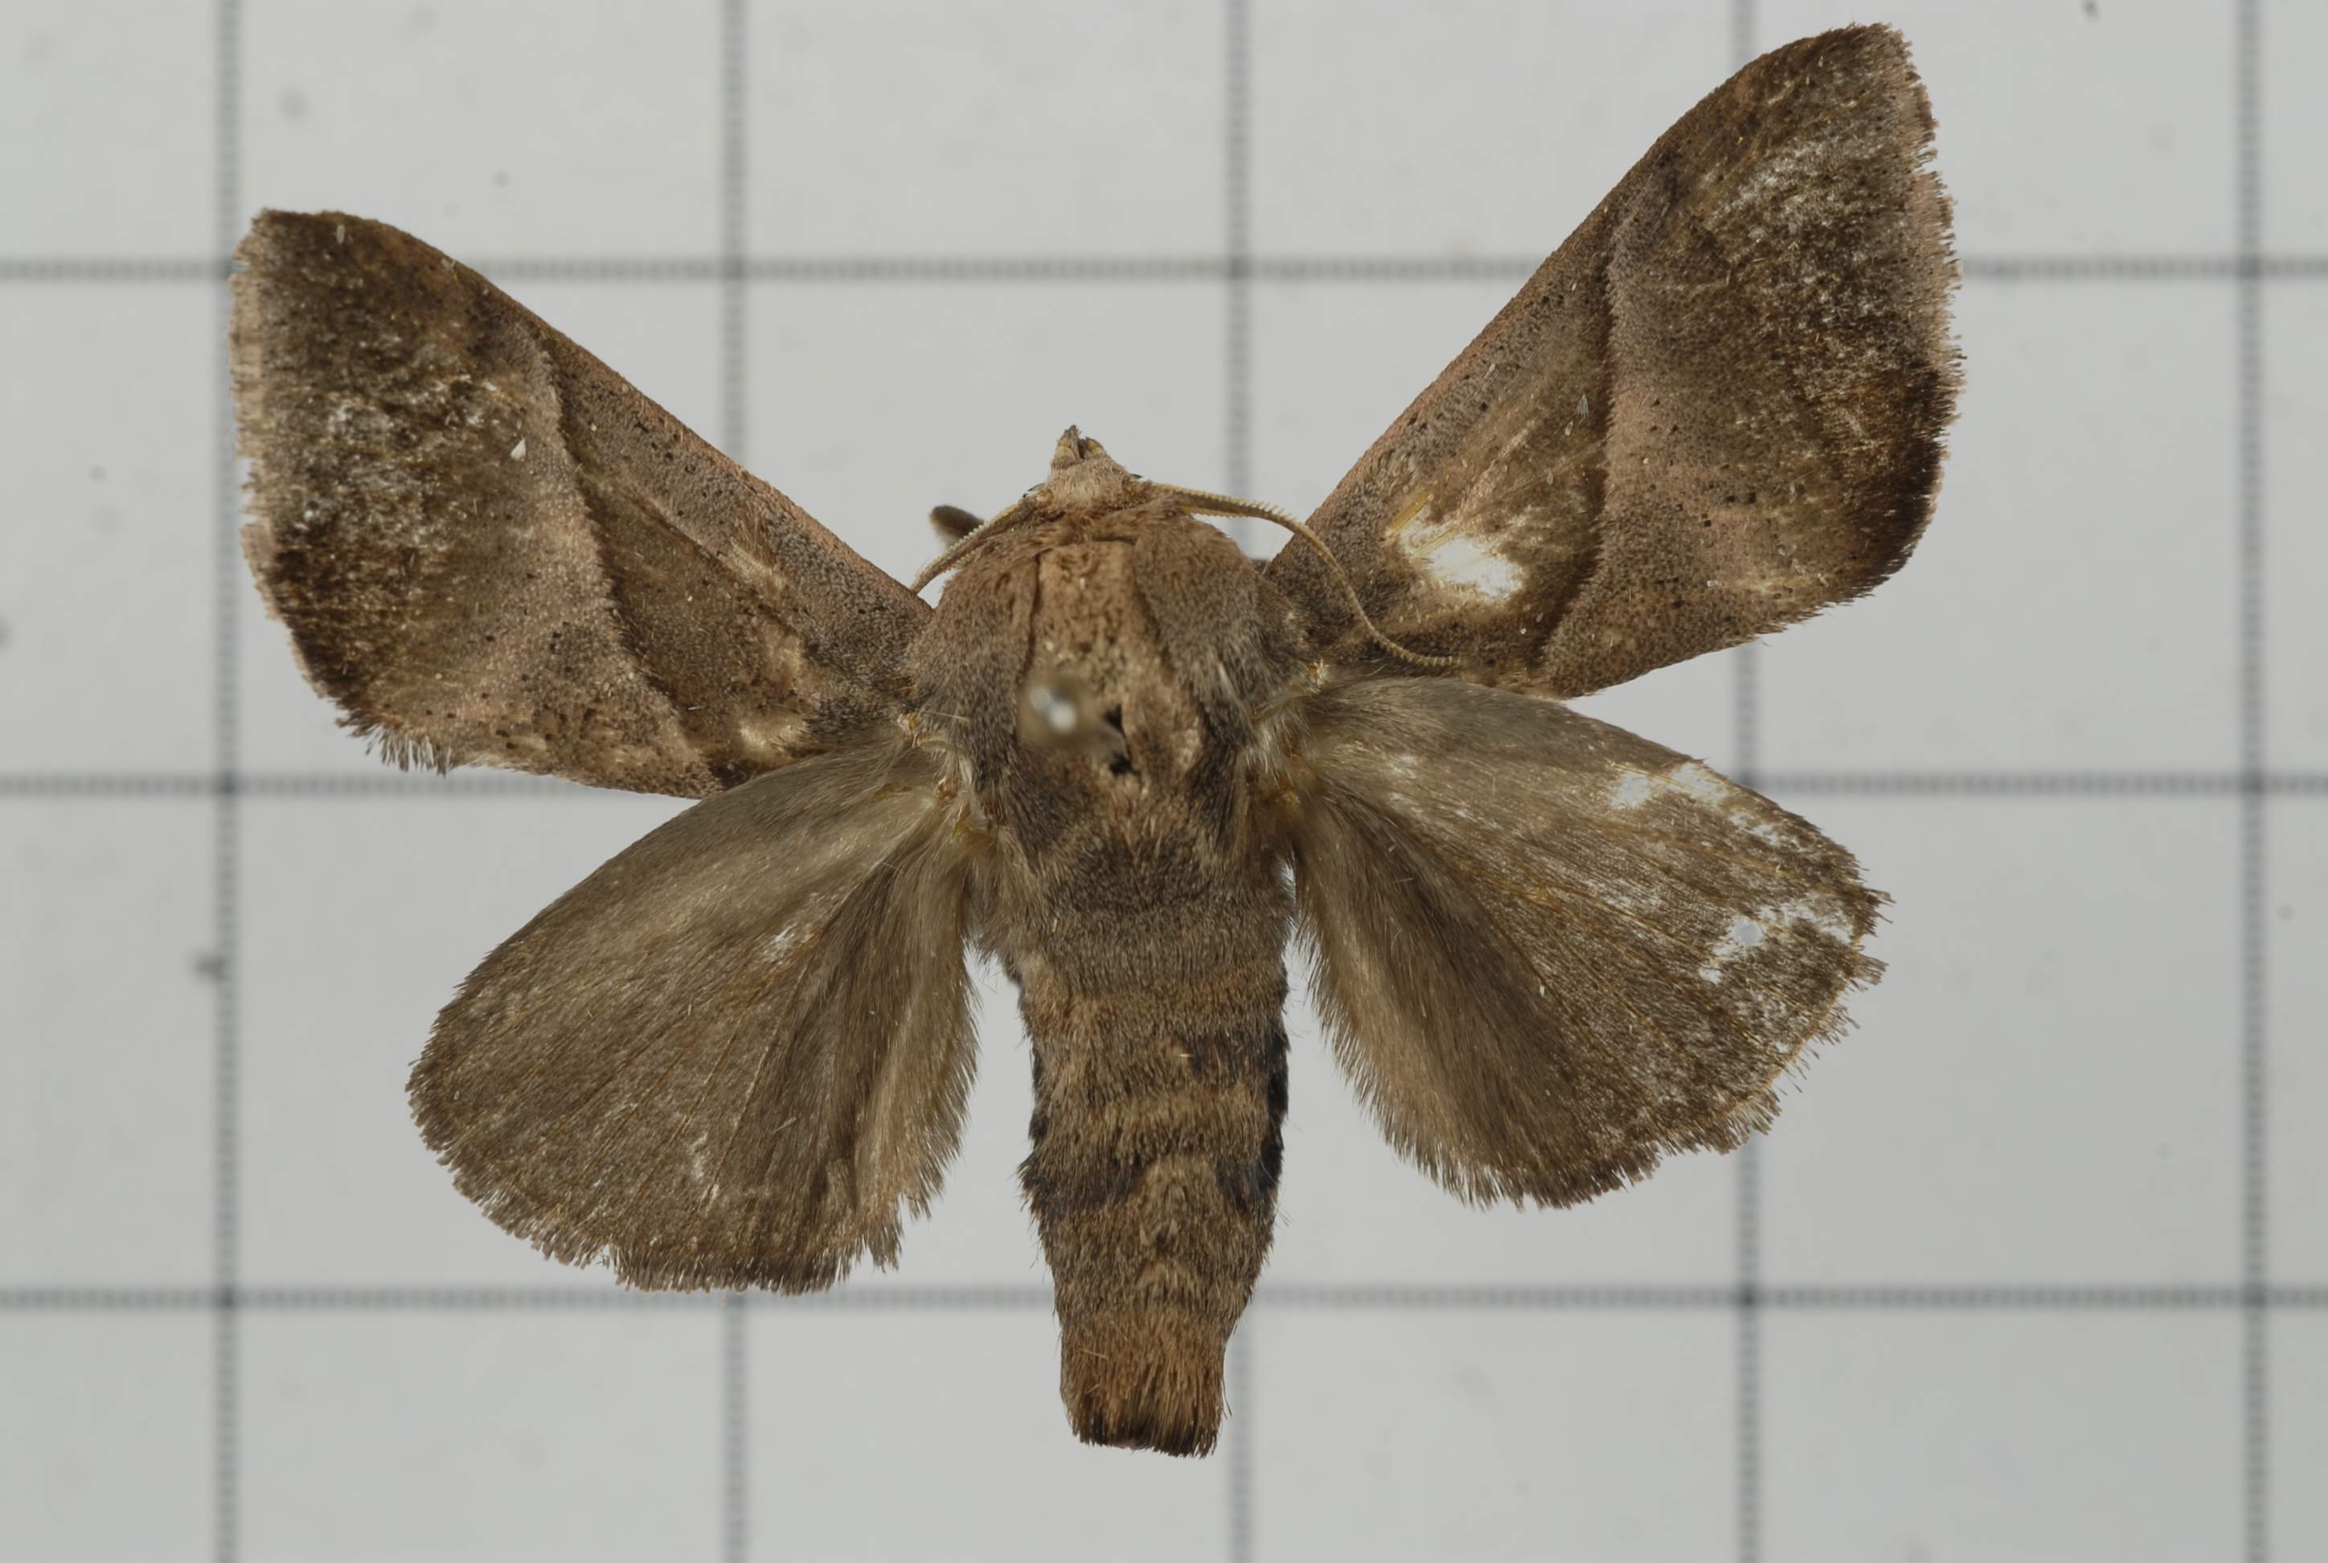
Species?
Setora postornata
